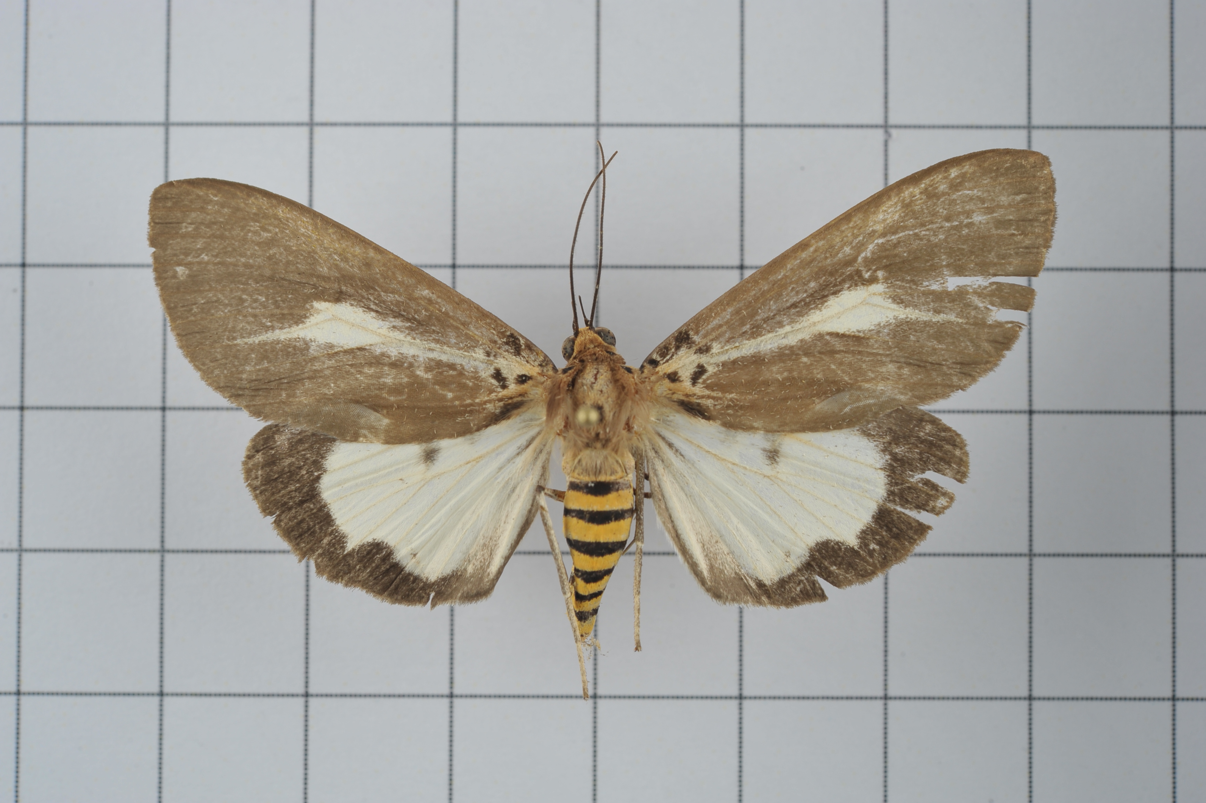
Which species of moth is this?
Asota heliconia zebrina
